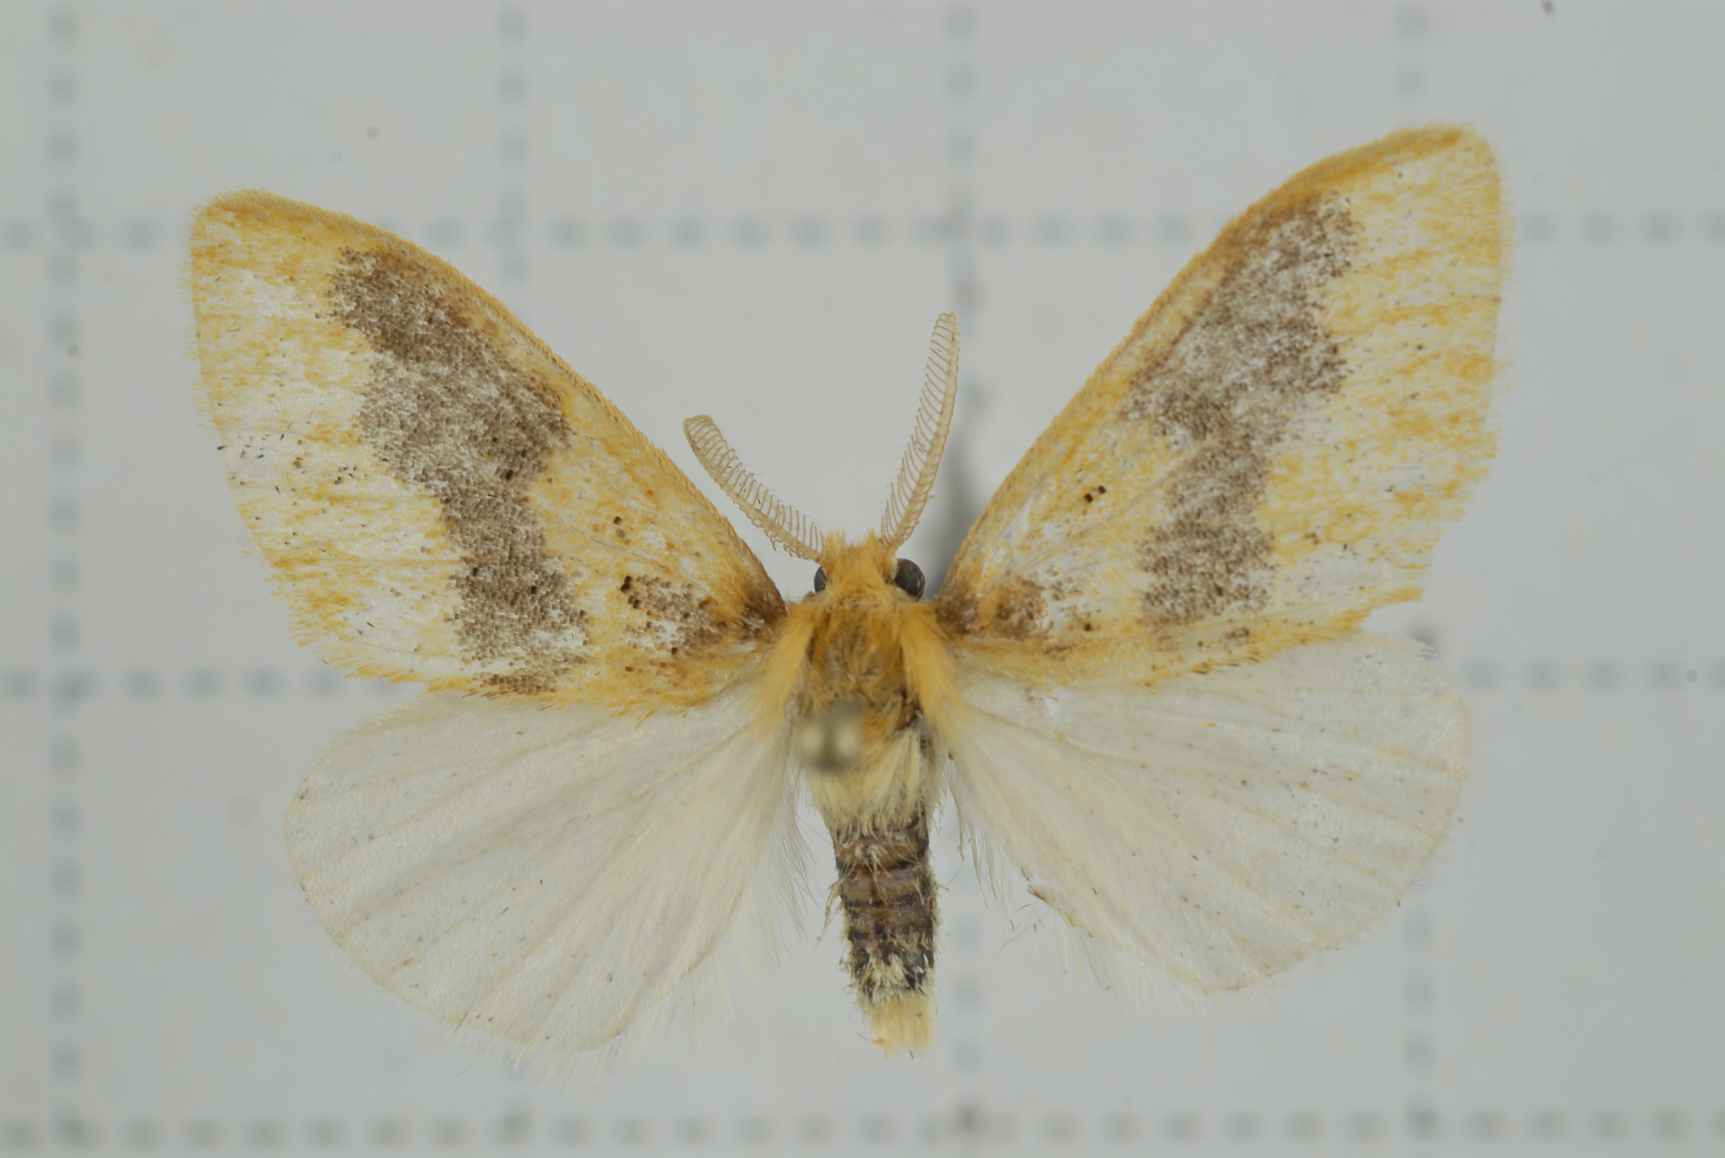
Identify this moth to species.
Euproctis purpureofasciata
